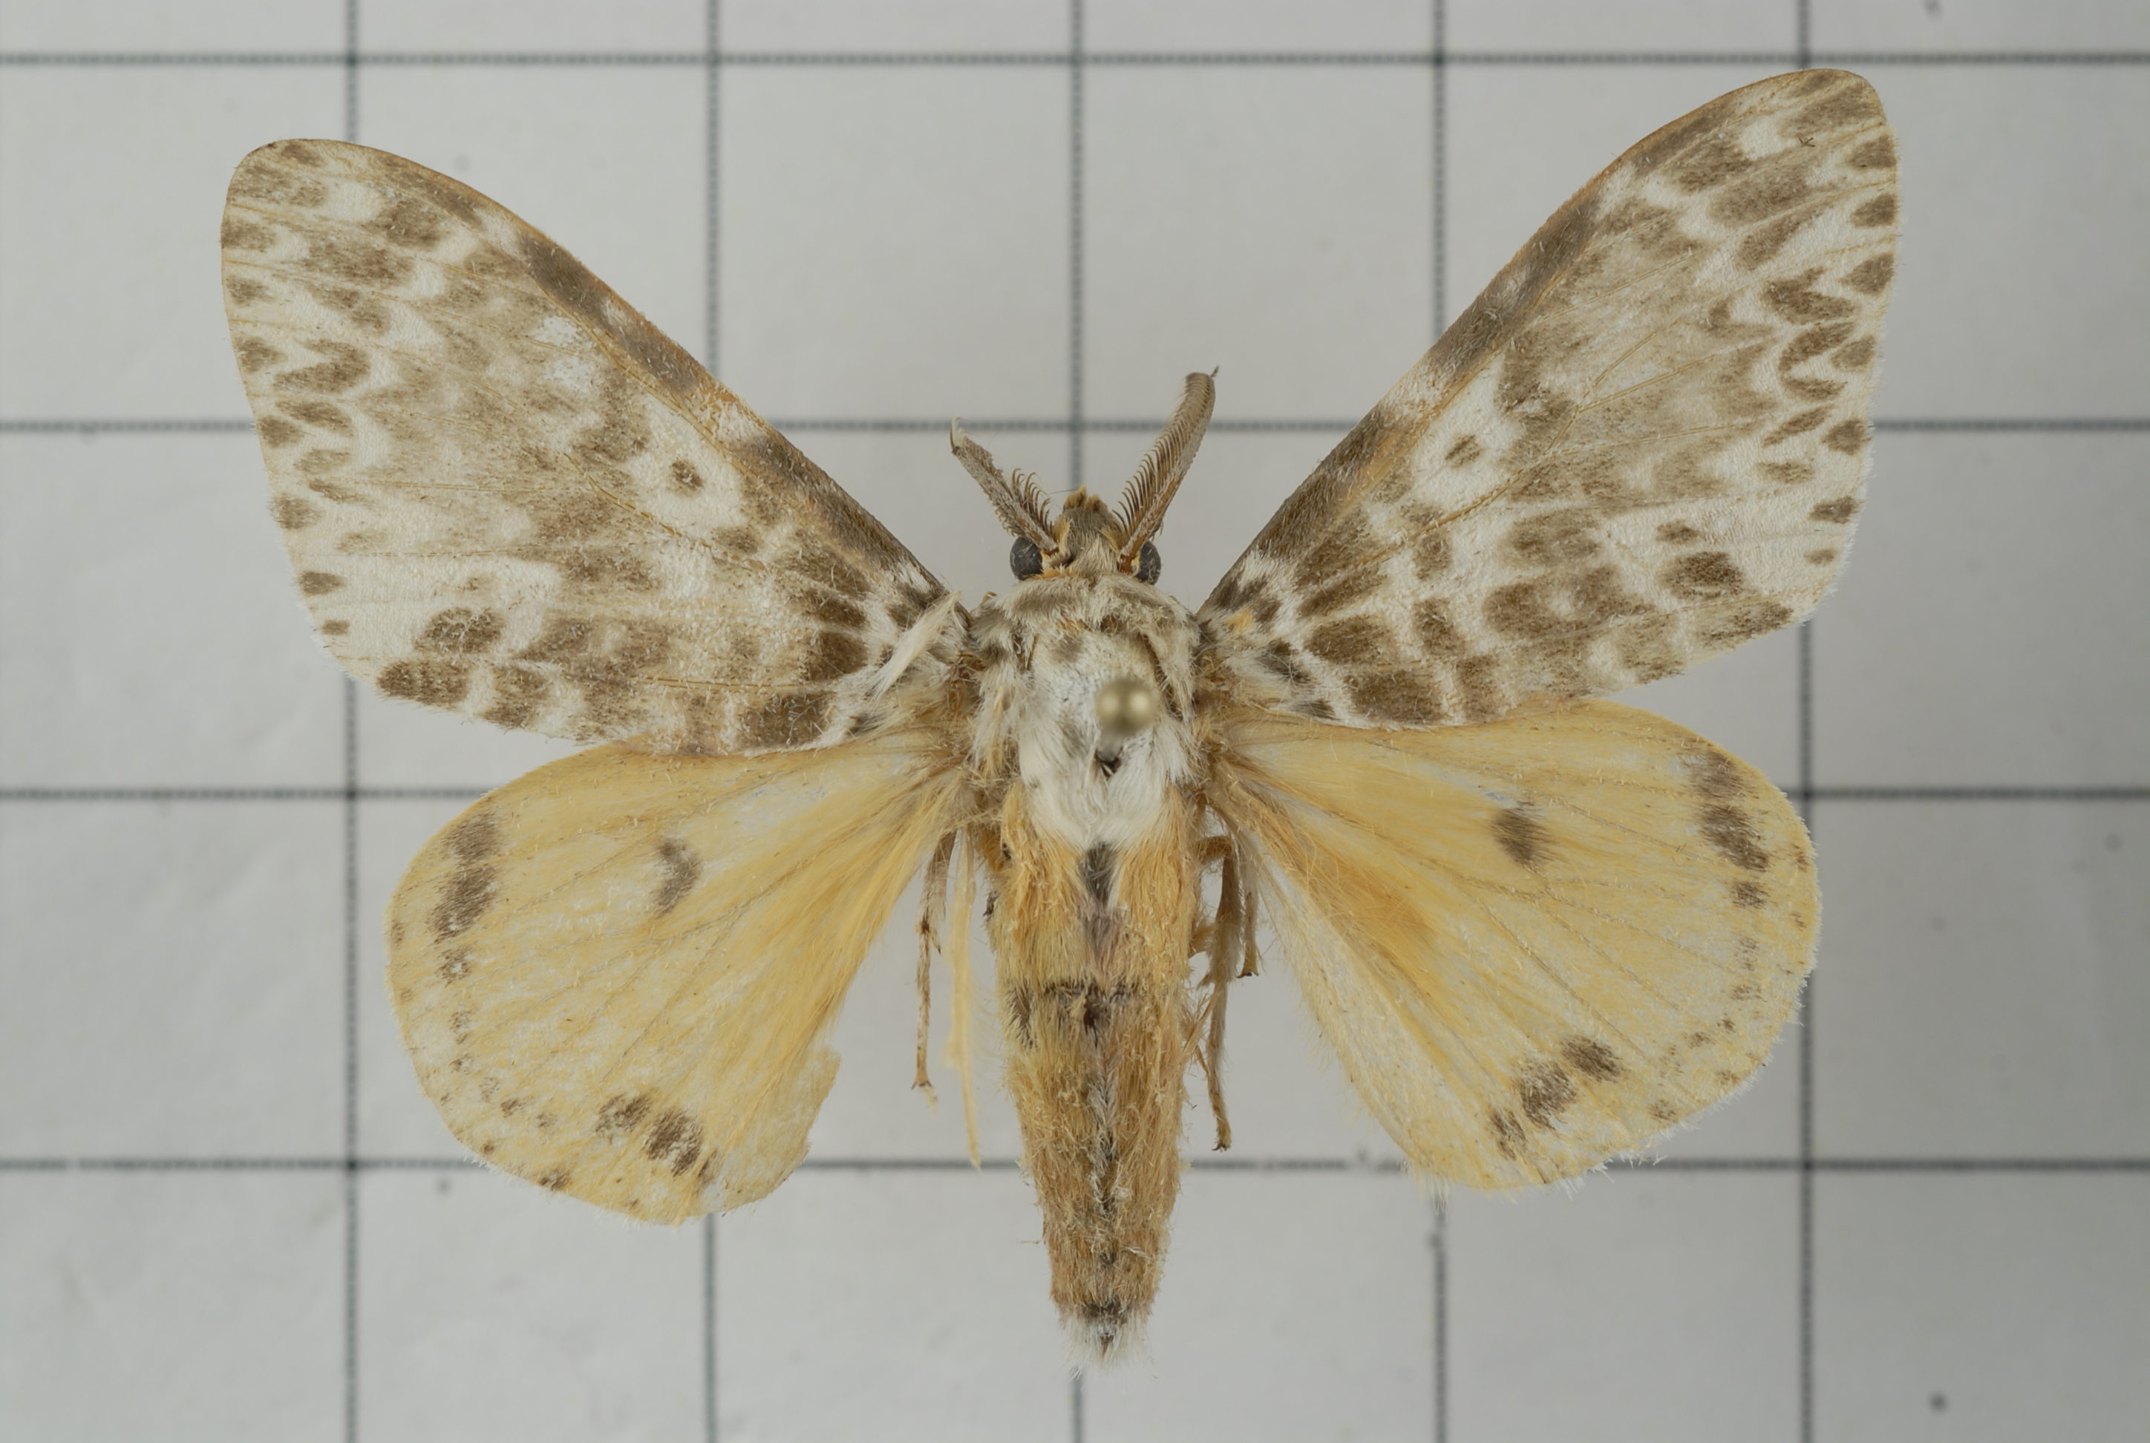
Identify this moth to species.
Lymantria mathura subpallida
